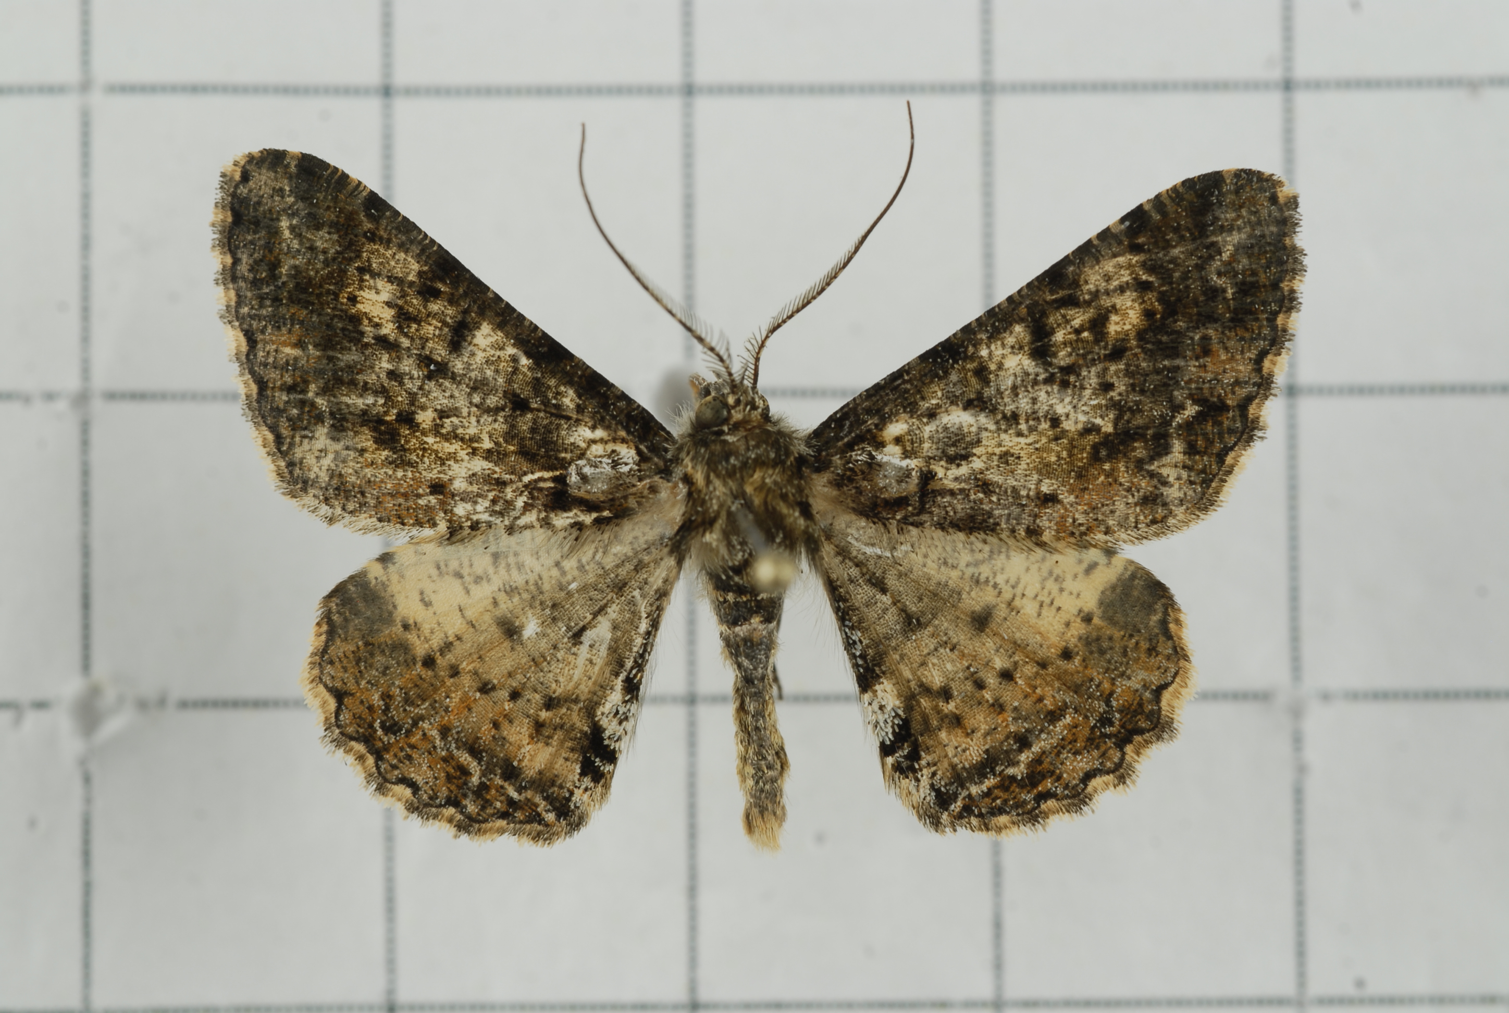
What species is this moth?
Alcis taiwanovariegata
